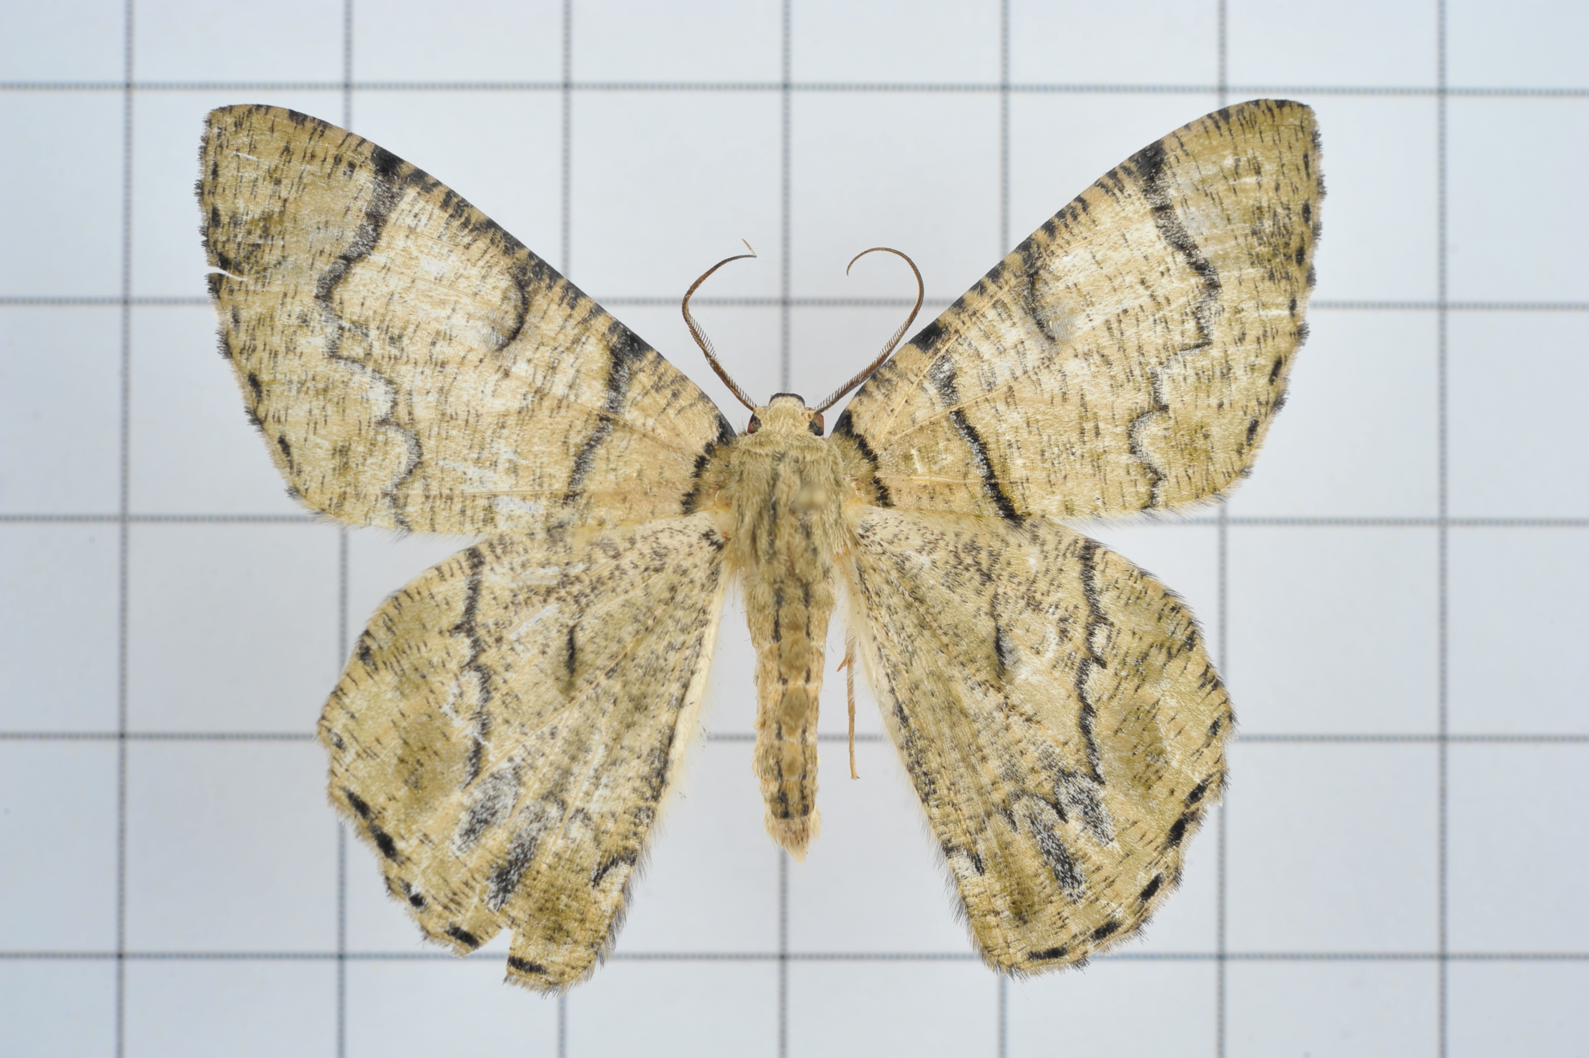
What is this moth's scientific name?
Lophophelma iterans onerosus
